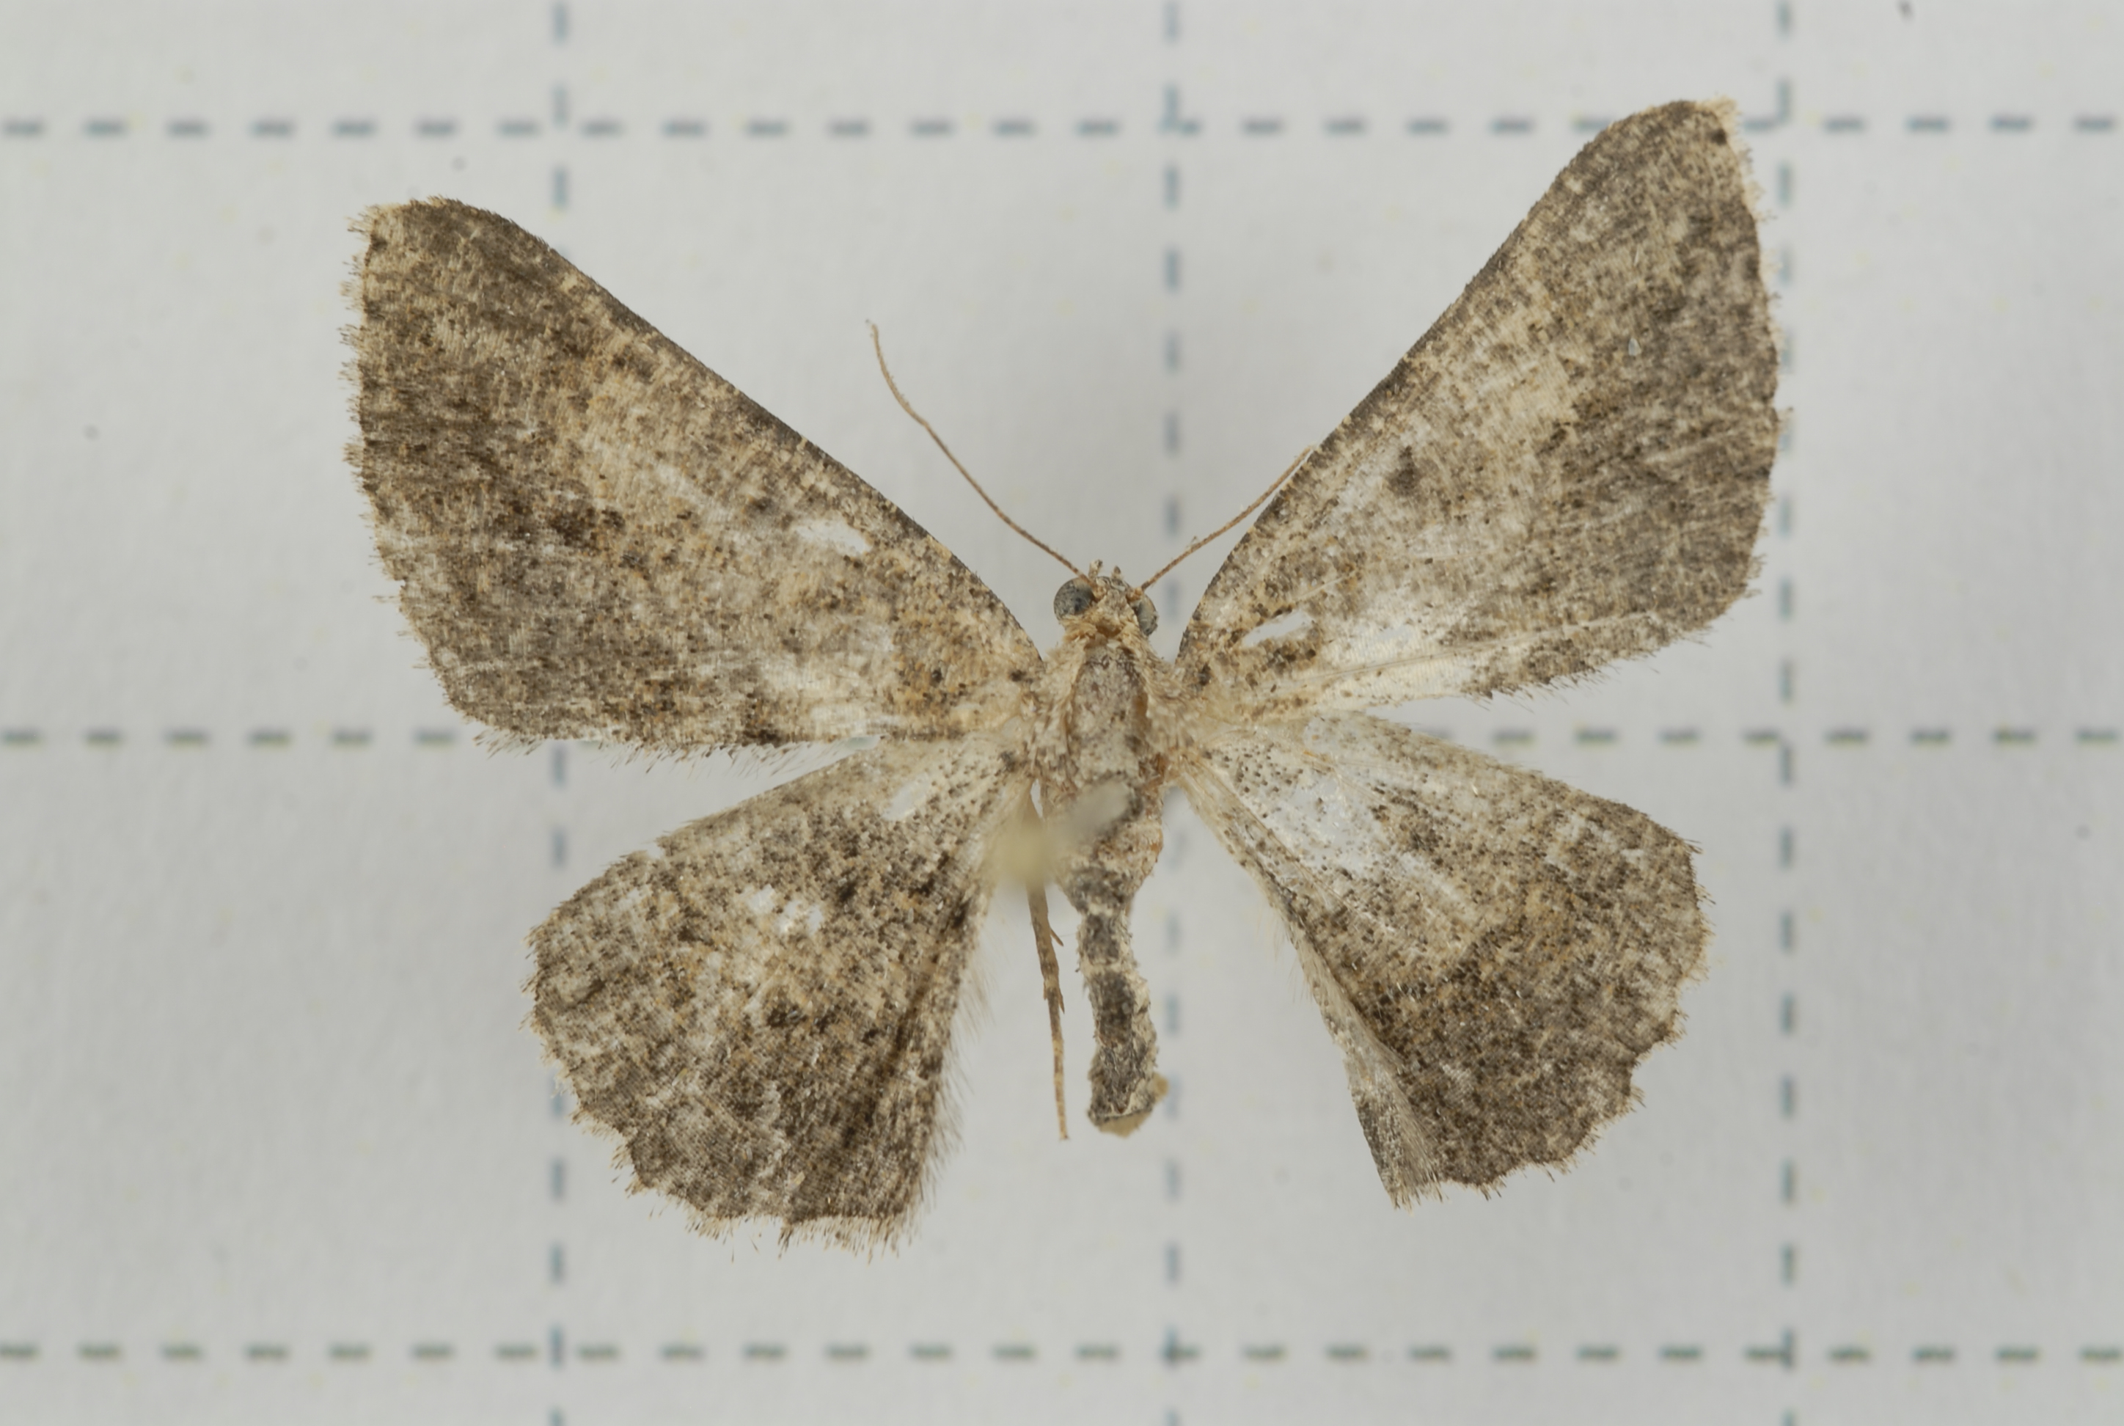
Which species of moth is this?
Psilalcis breta rantaizana
